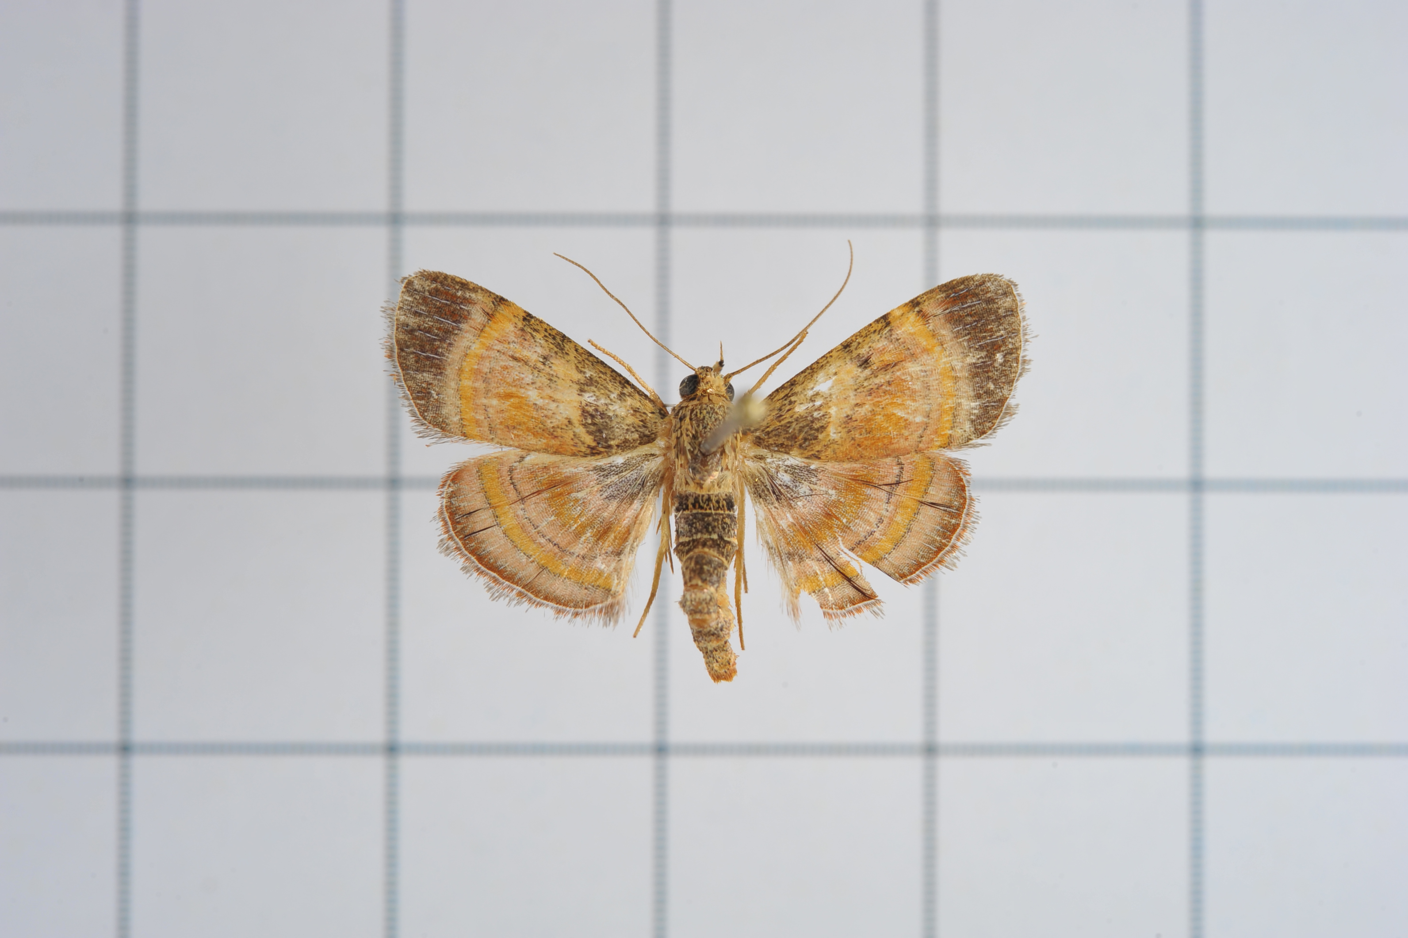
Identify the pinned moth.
Lista haraldusalis
